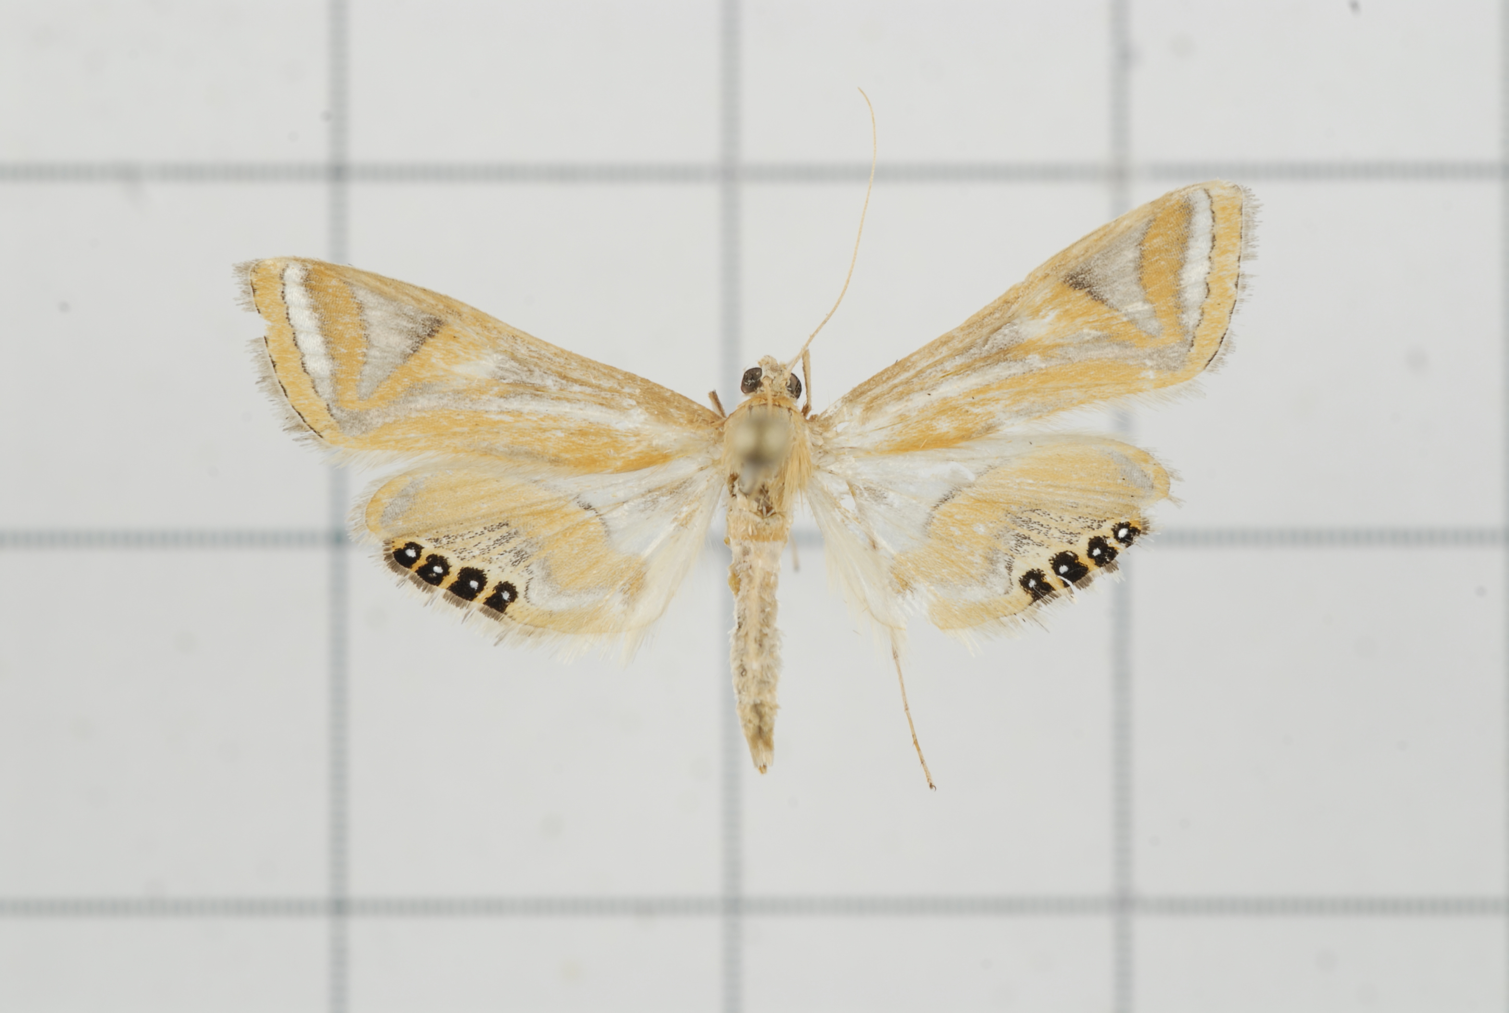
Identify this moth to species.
Eoophyla conjunctalis
